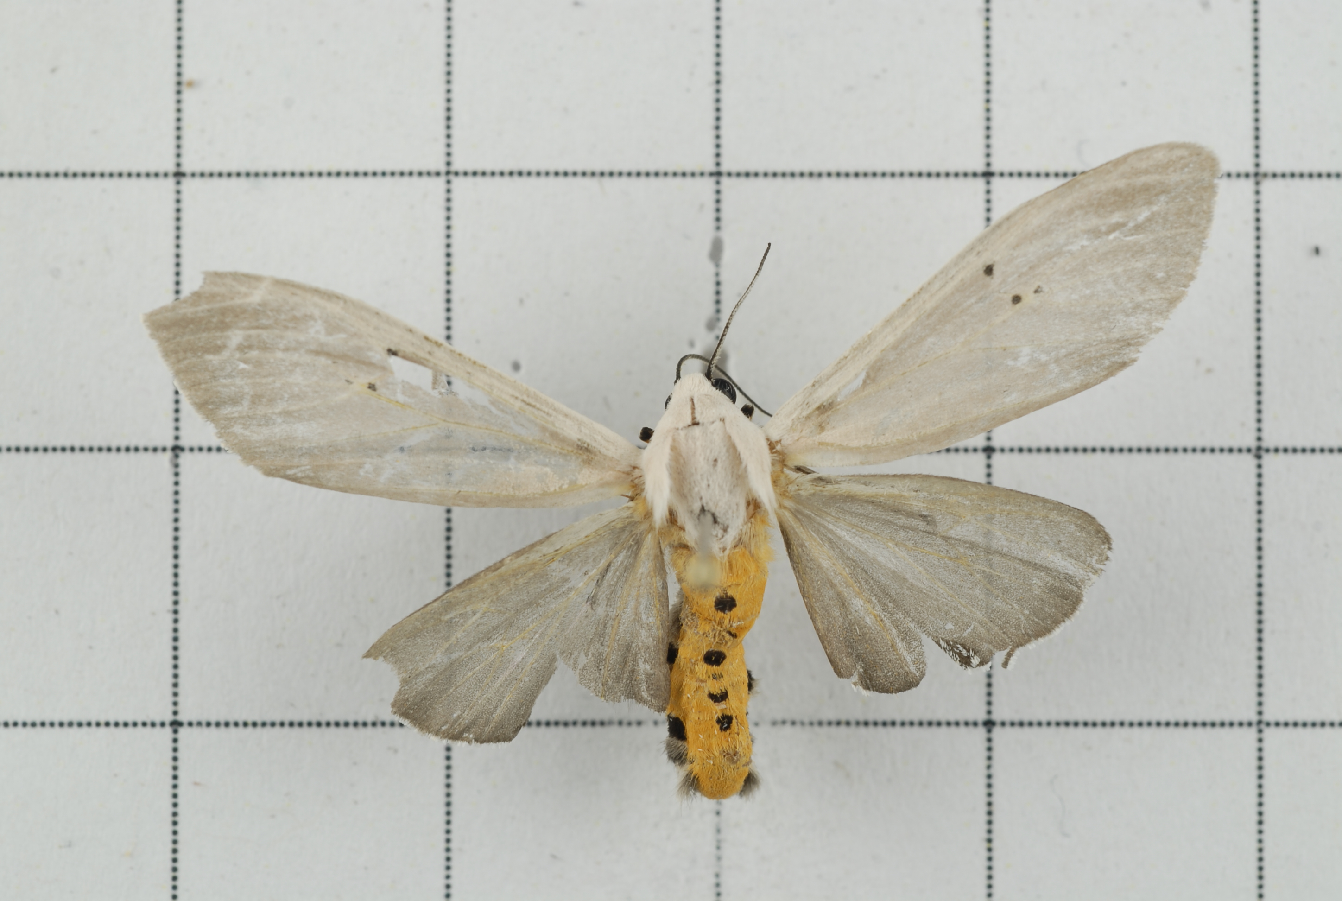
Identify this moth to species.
Creatonotos transiens koni
